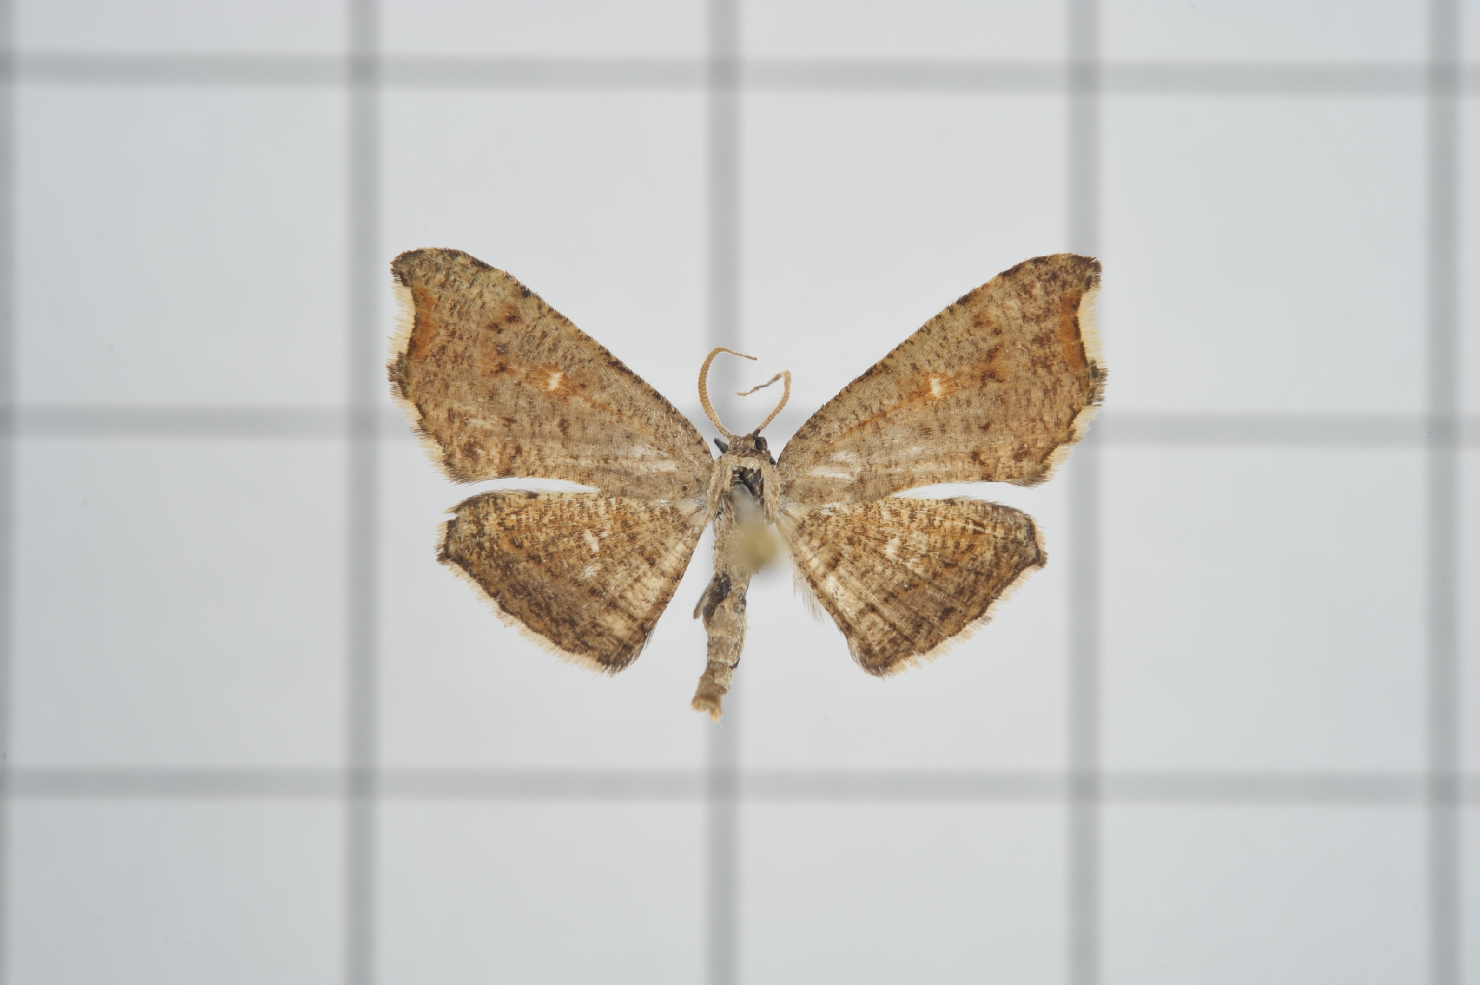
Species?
Chundana emarginata
